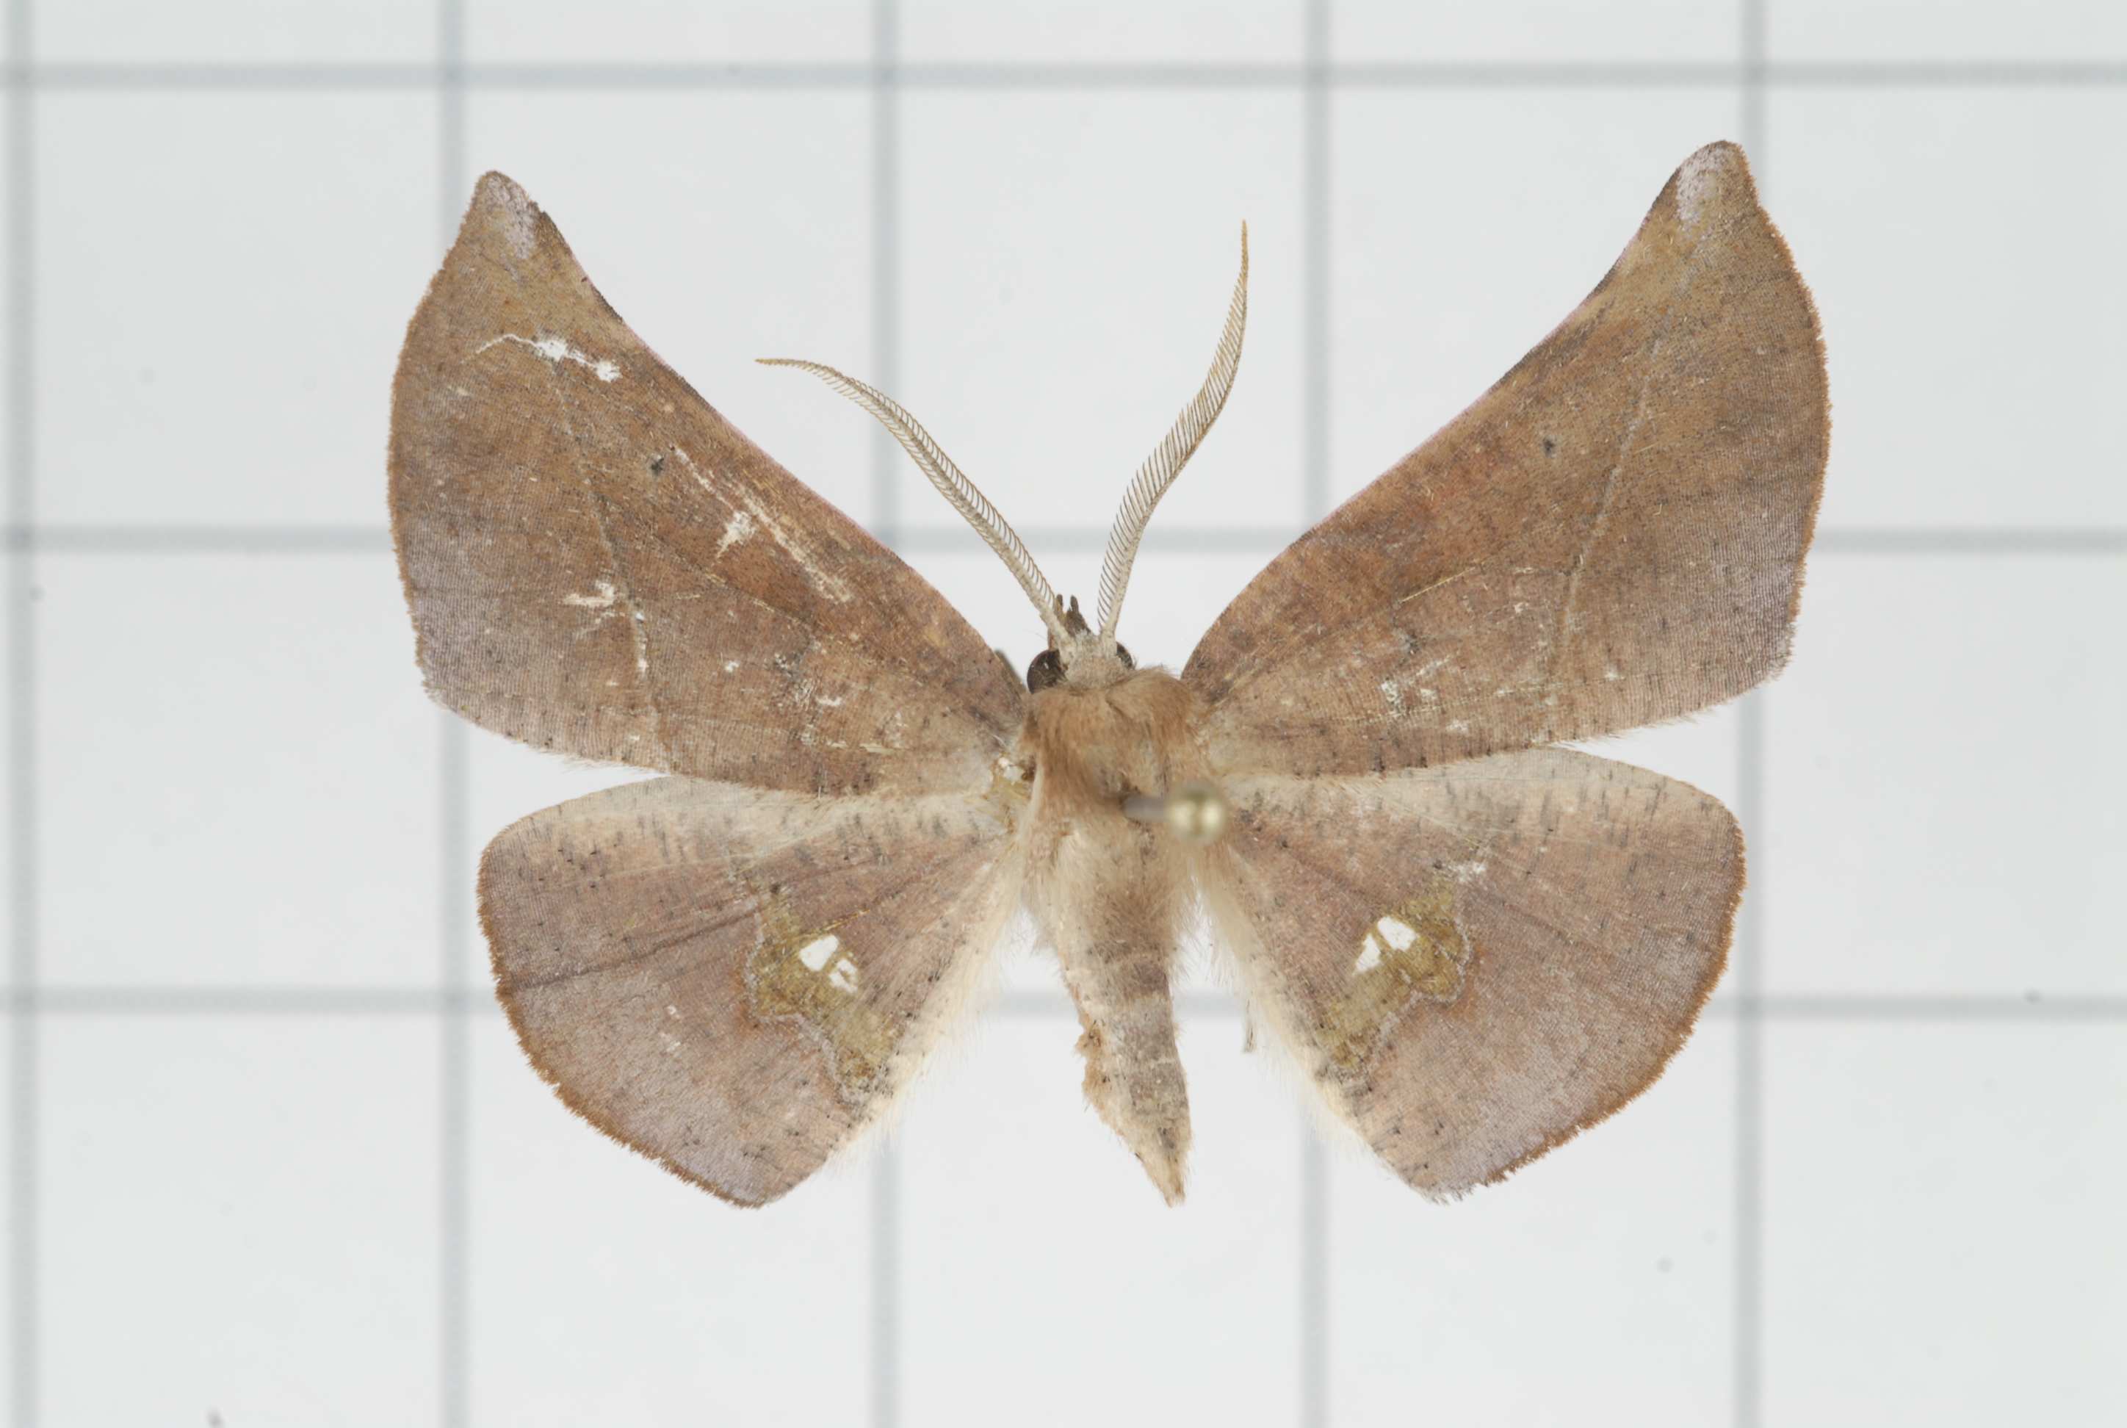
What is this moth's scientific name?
Garaeus apicata formosanus
